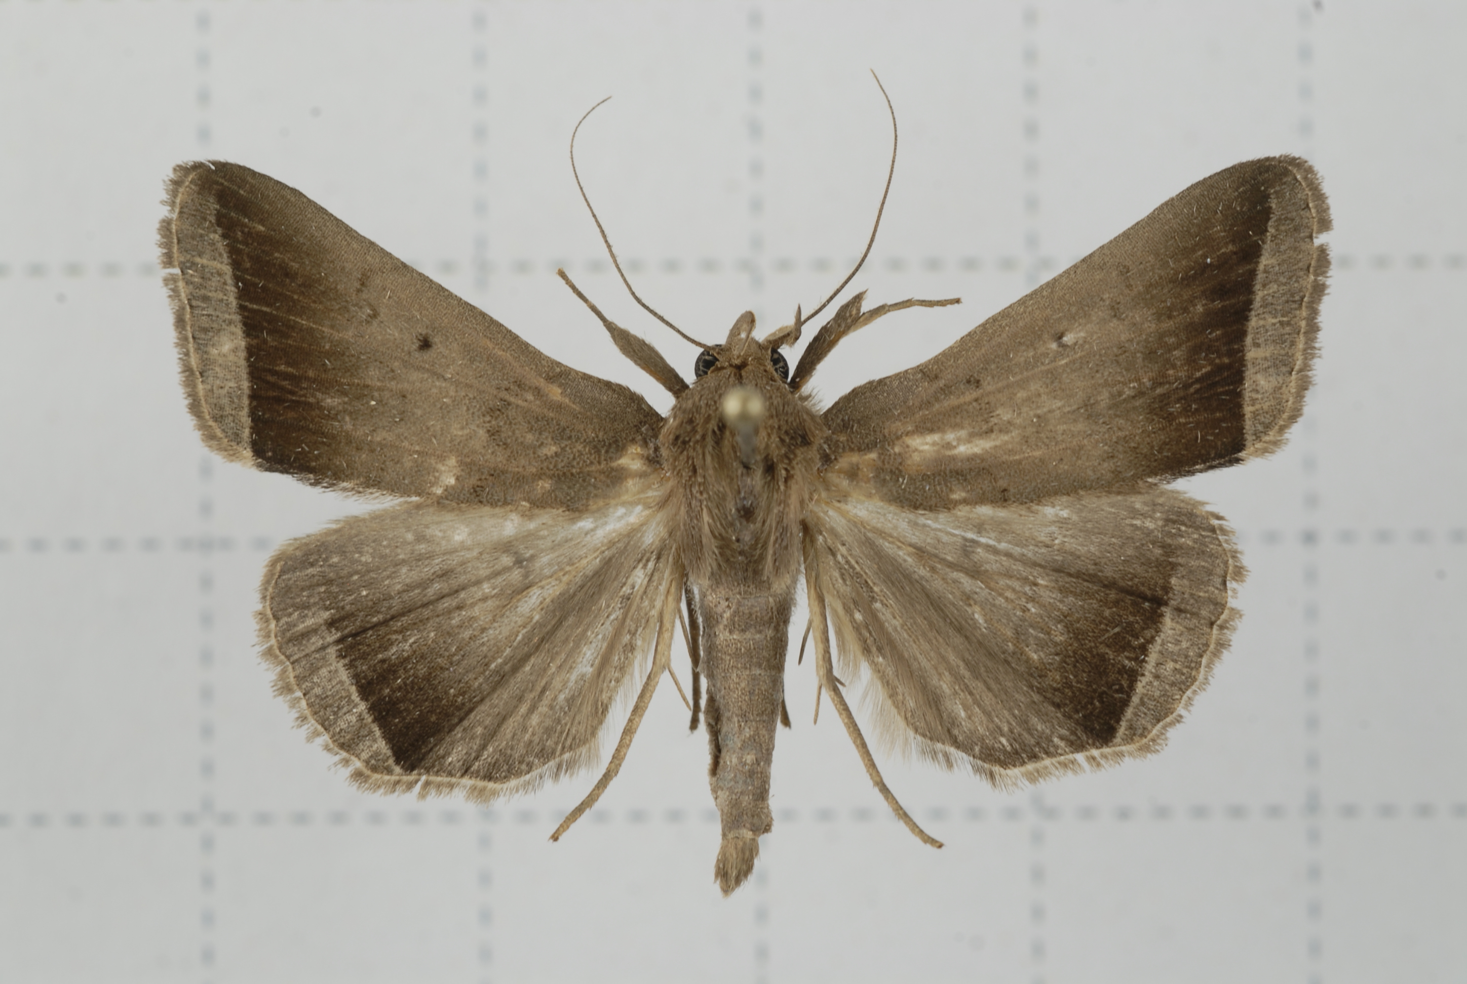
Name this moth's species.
Simplicia bimarginata
